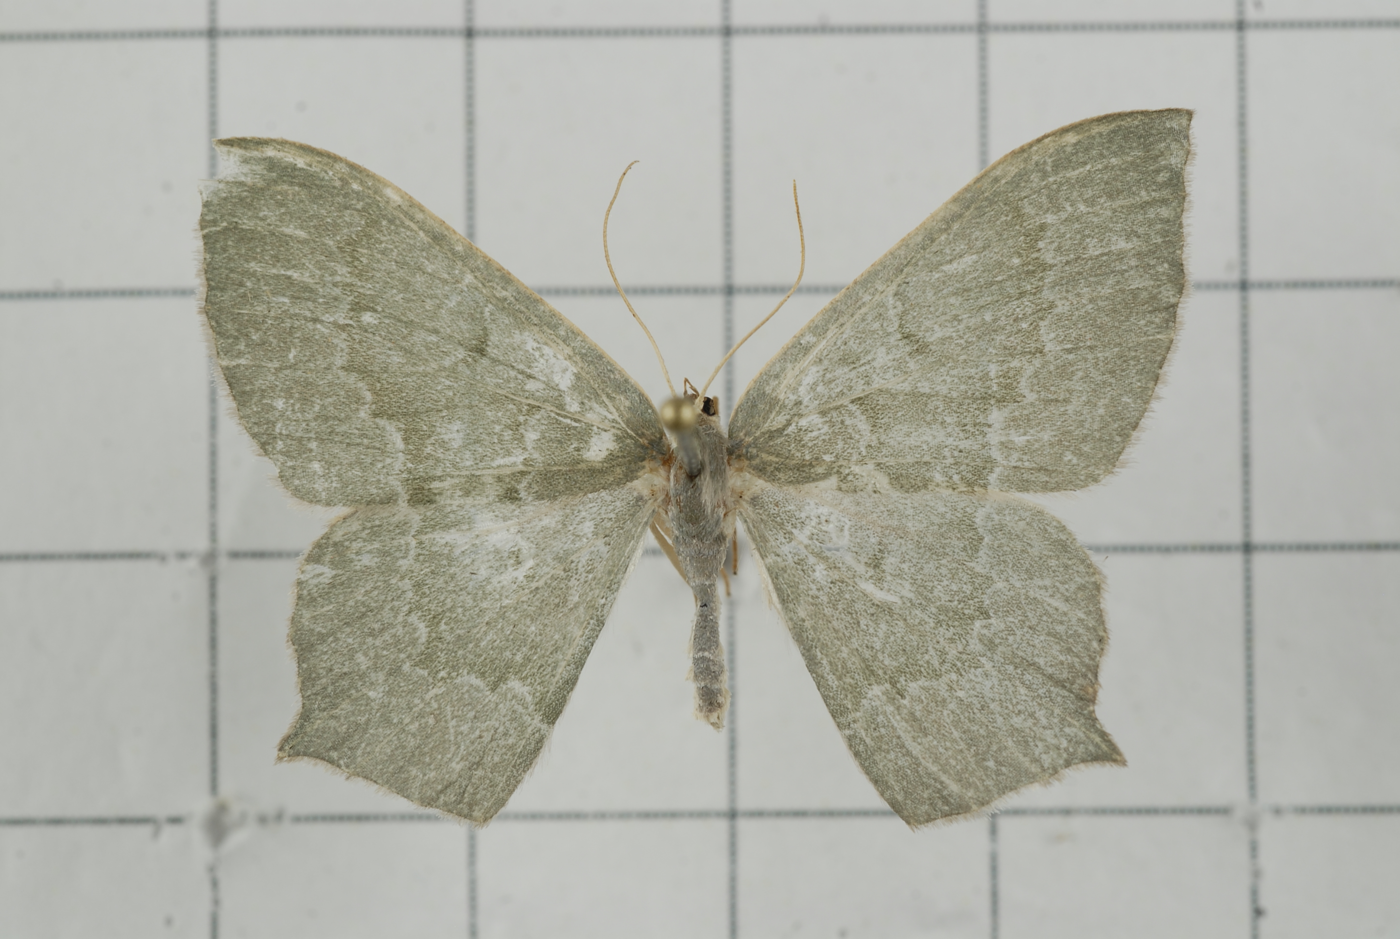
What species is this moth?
Maxates sinuolata
